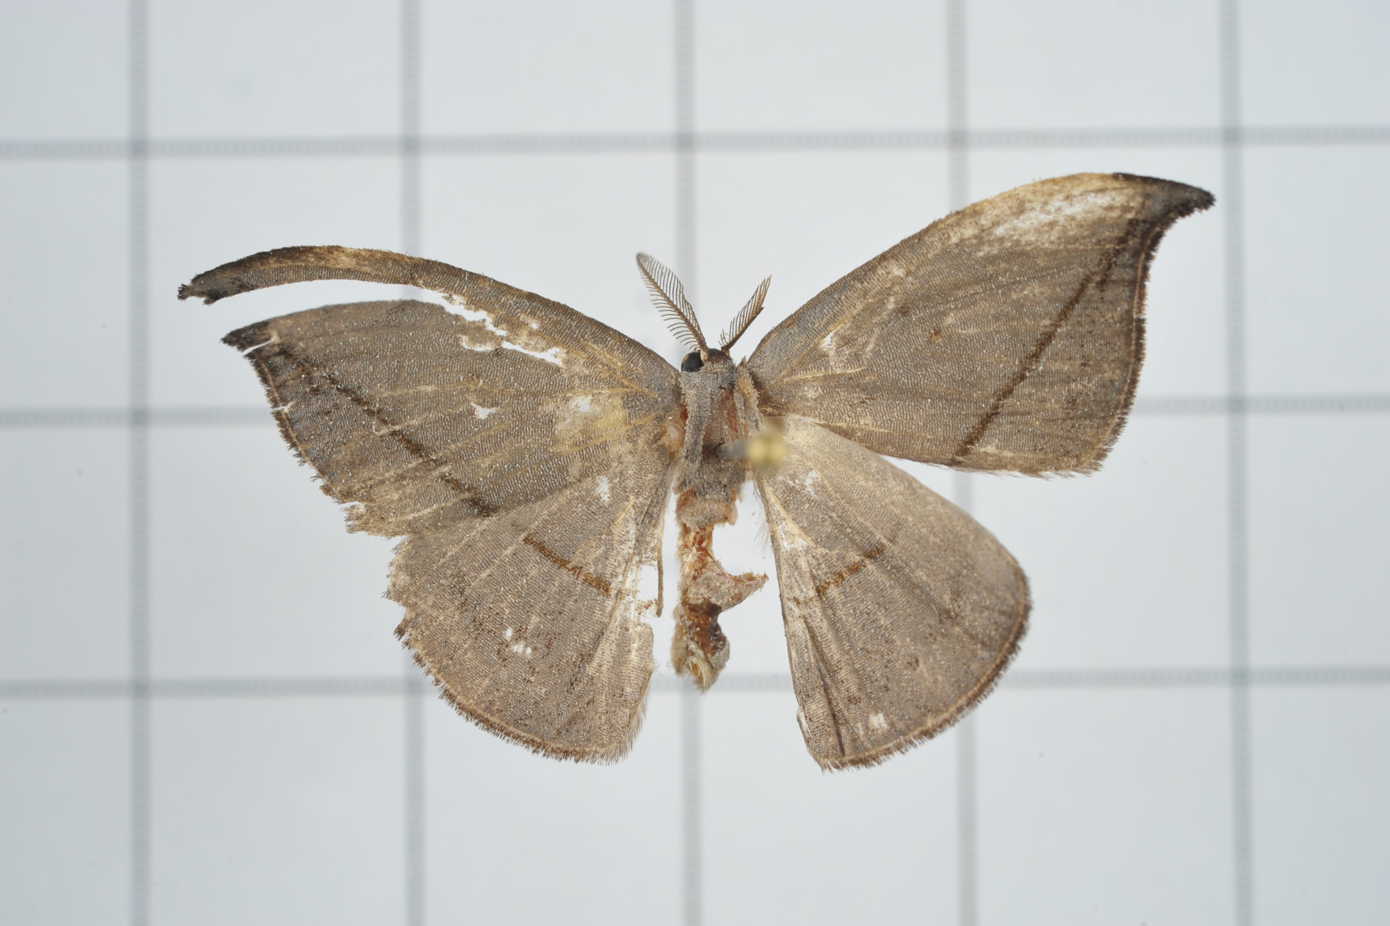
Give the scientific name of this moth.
Albara reversaria opalescens
